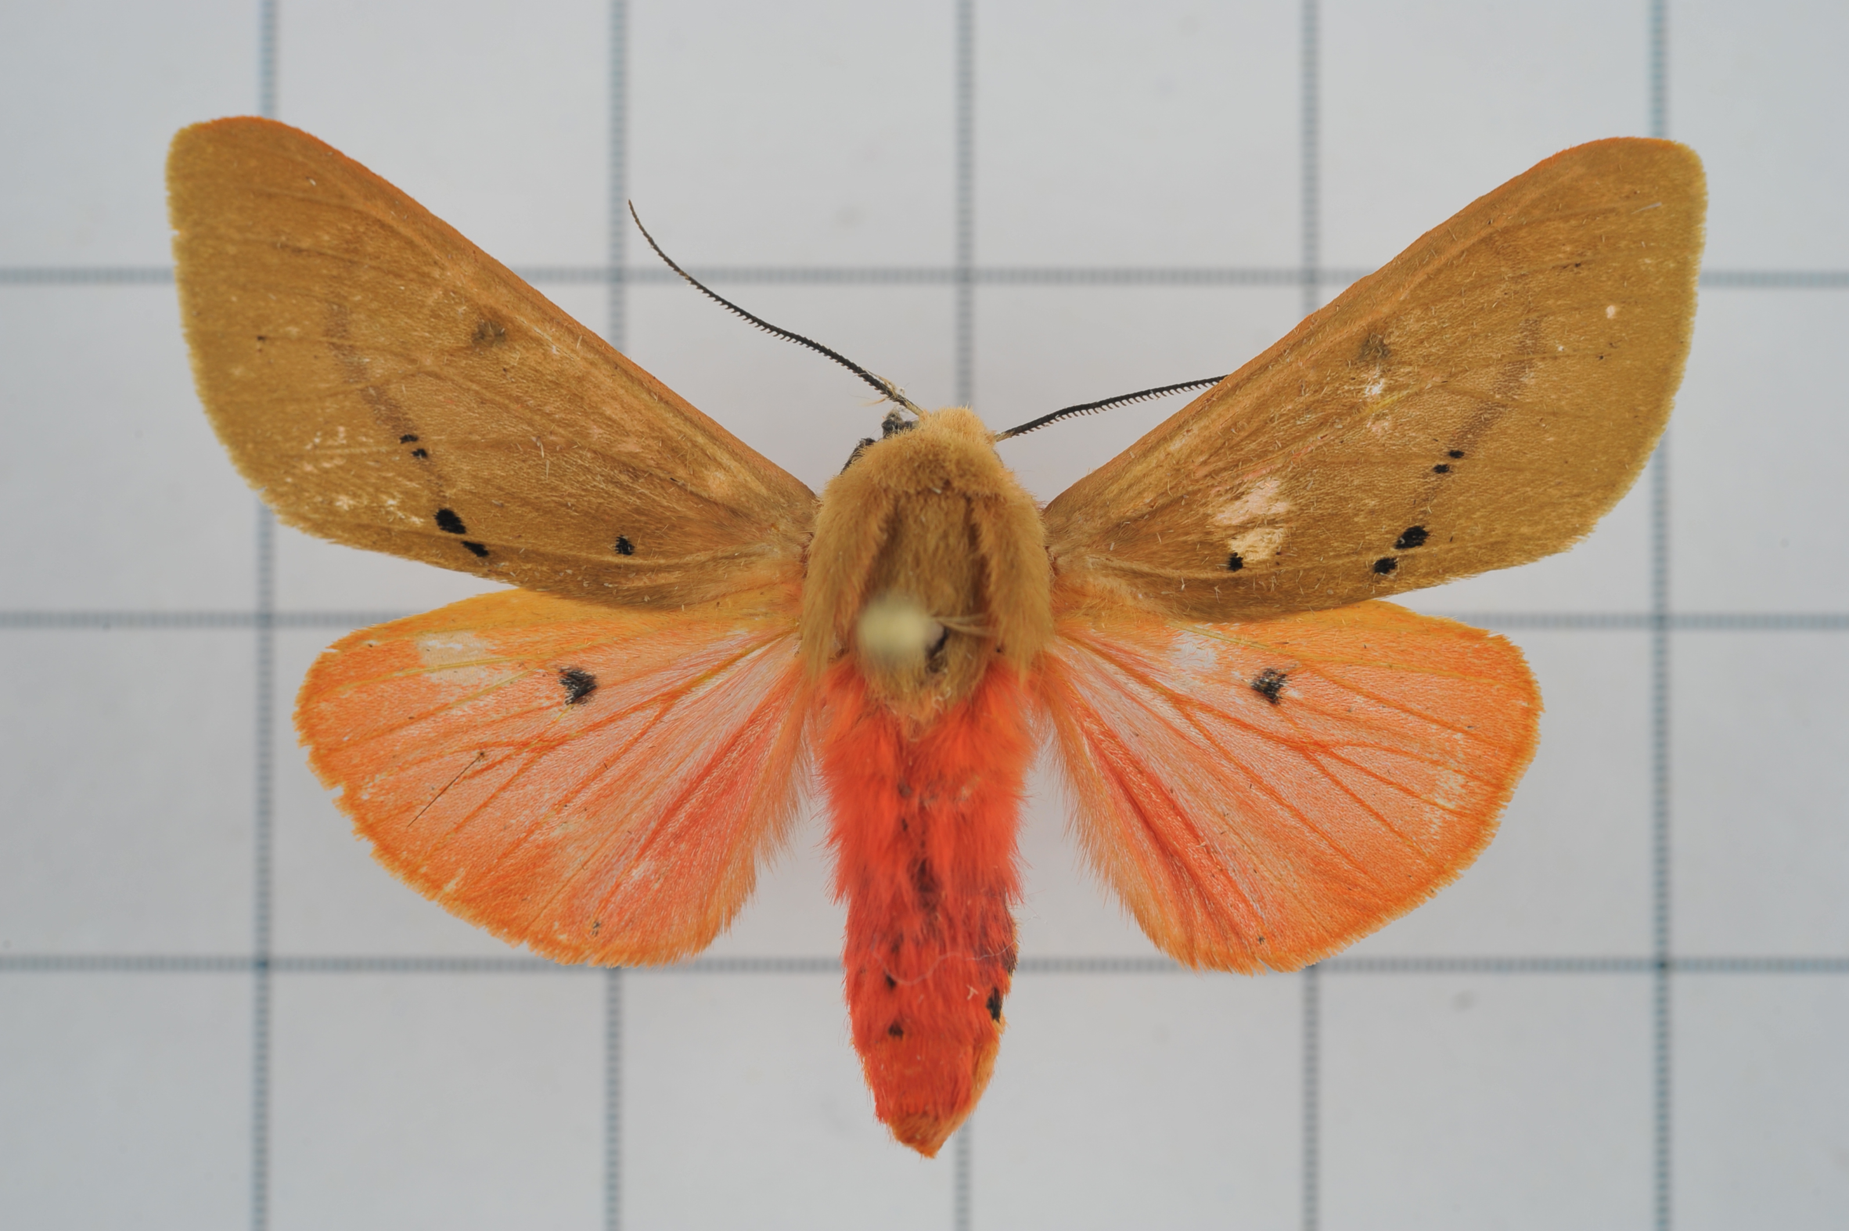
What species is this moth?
Spilarctia wilemani
